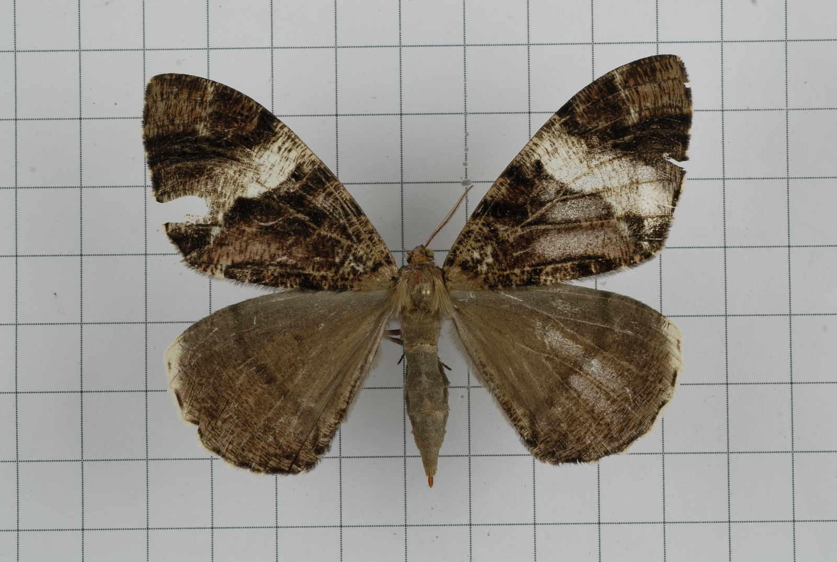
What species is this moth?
Xandrames dholaria
